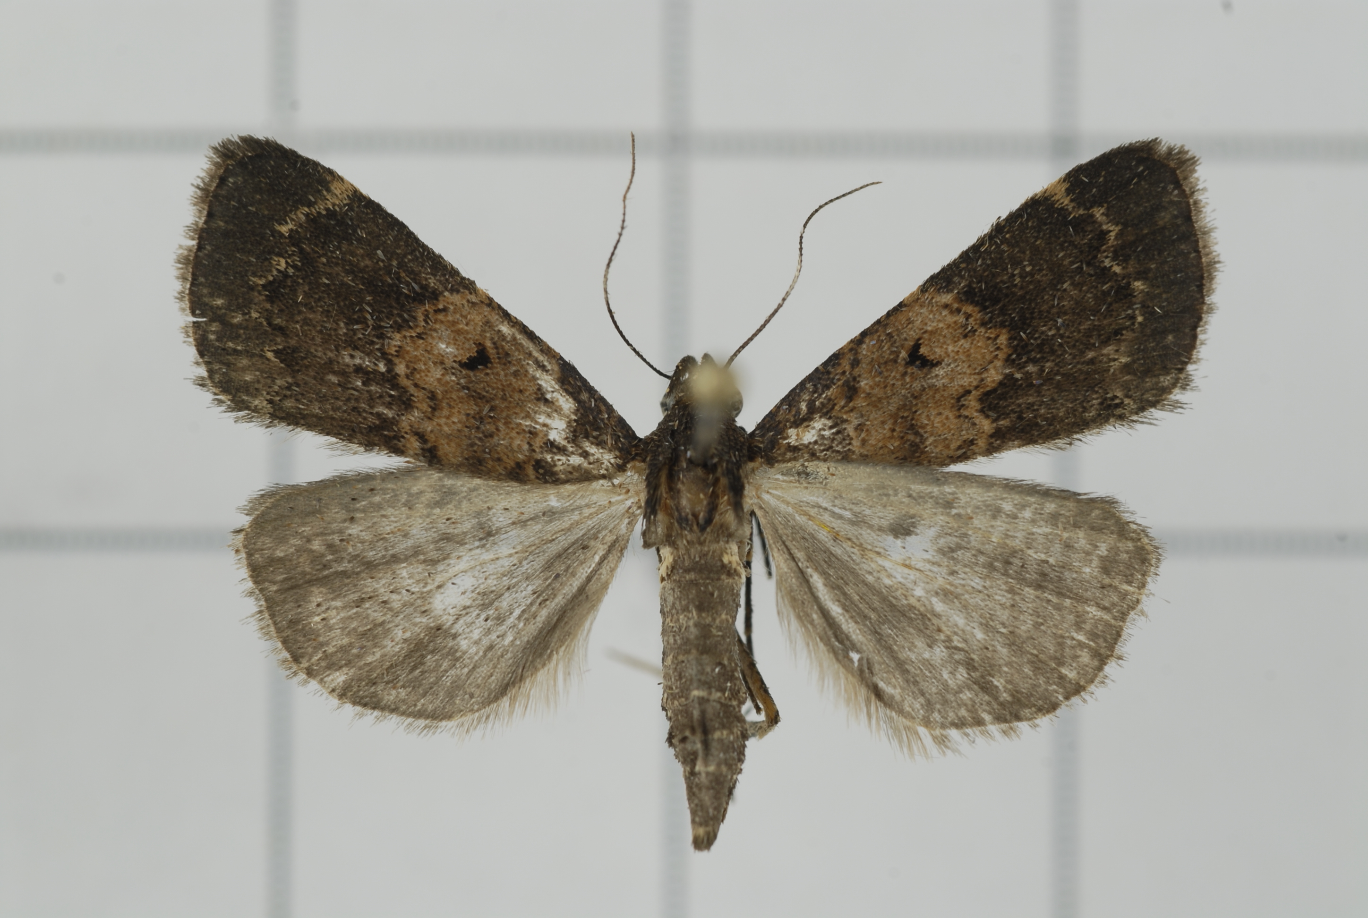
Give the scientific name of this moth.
Hydrillodes lentalis
